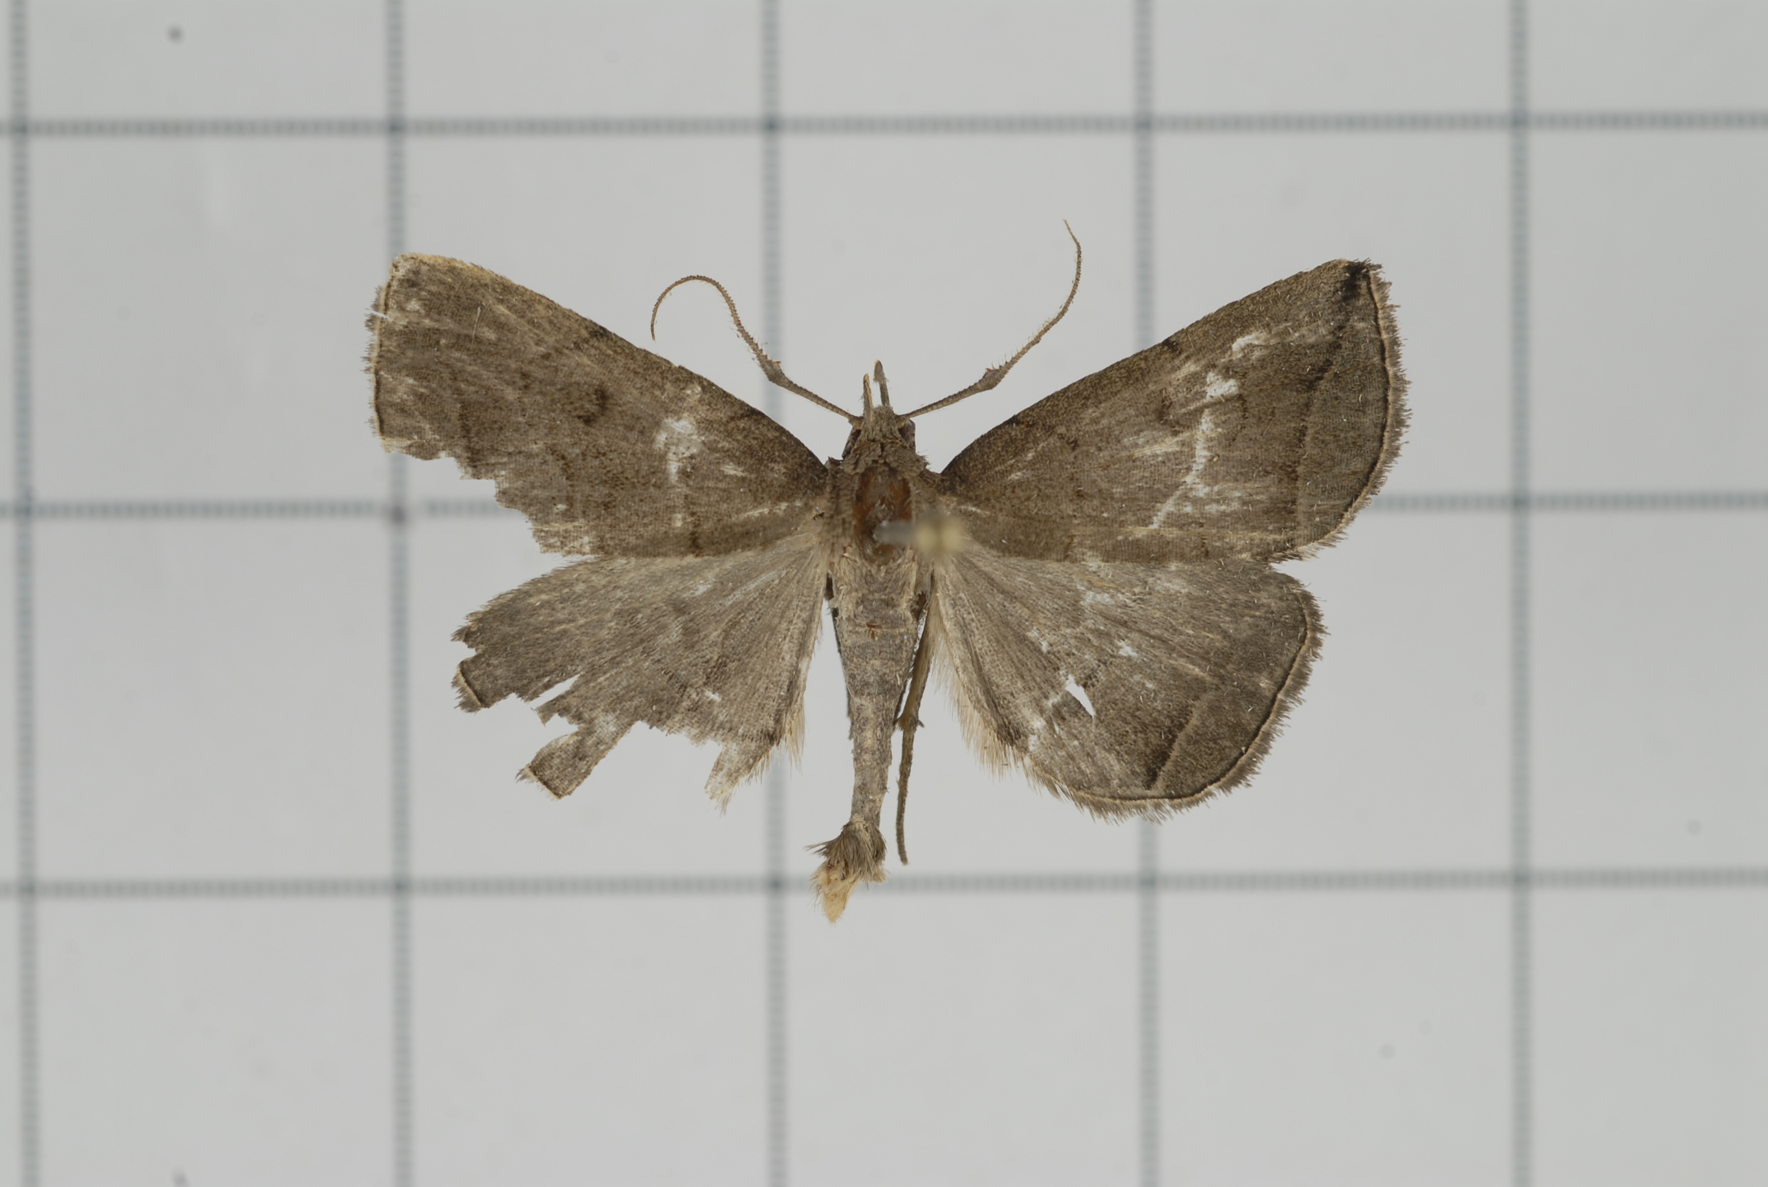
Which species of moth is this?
Zanclognatha nakatomii
